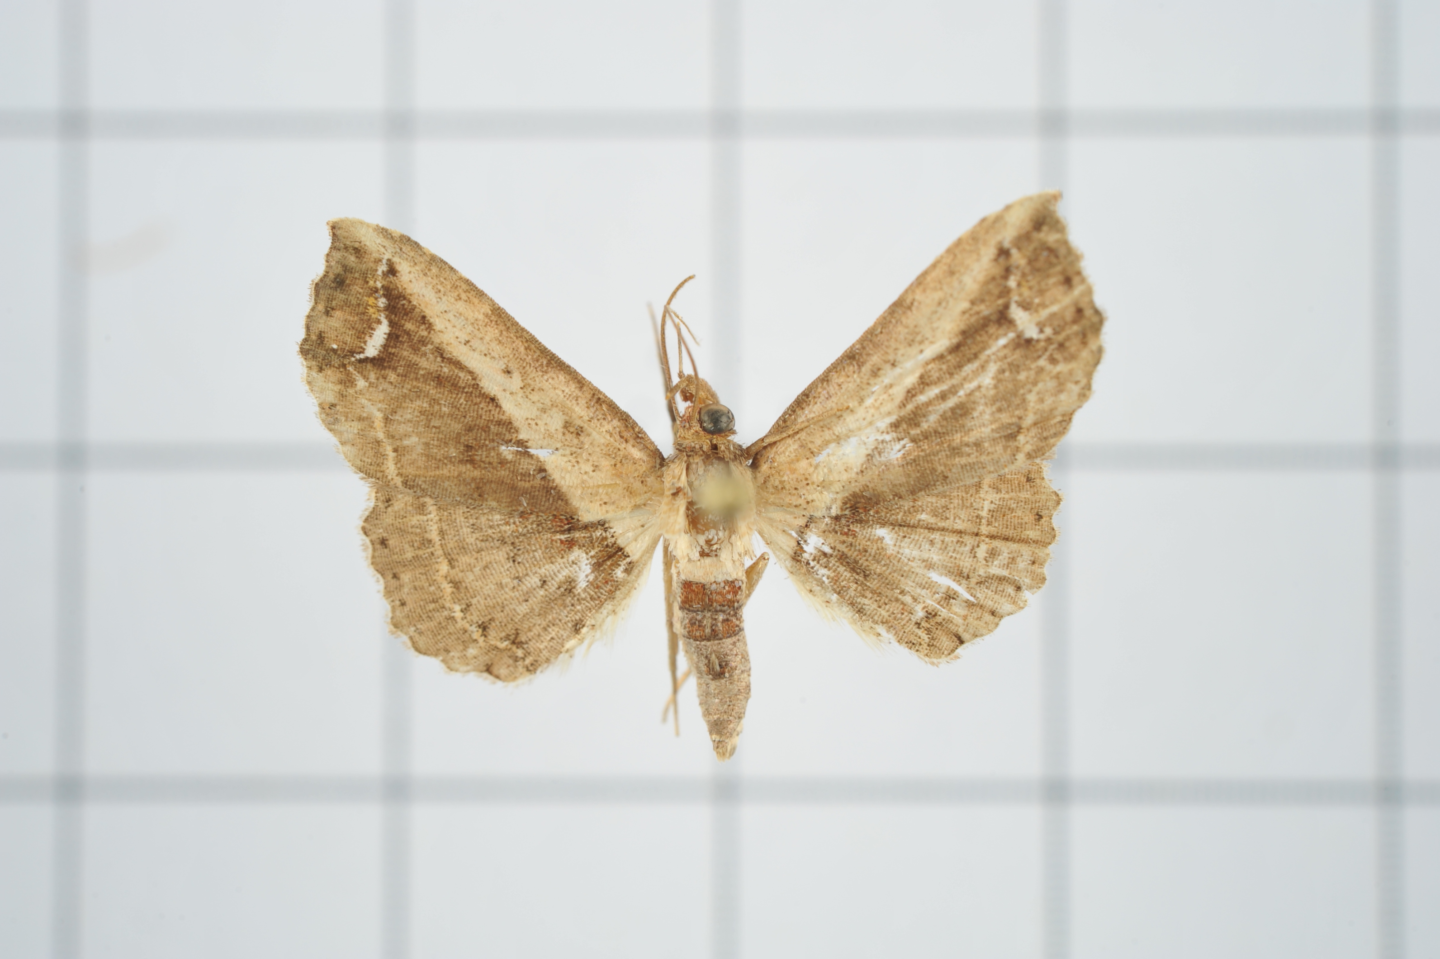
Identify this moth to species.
Lophoruza lunifera
